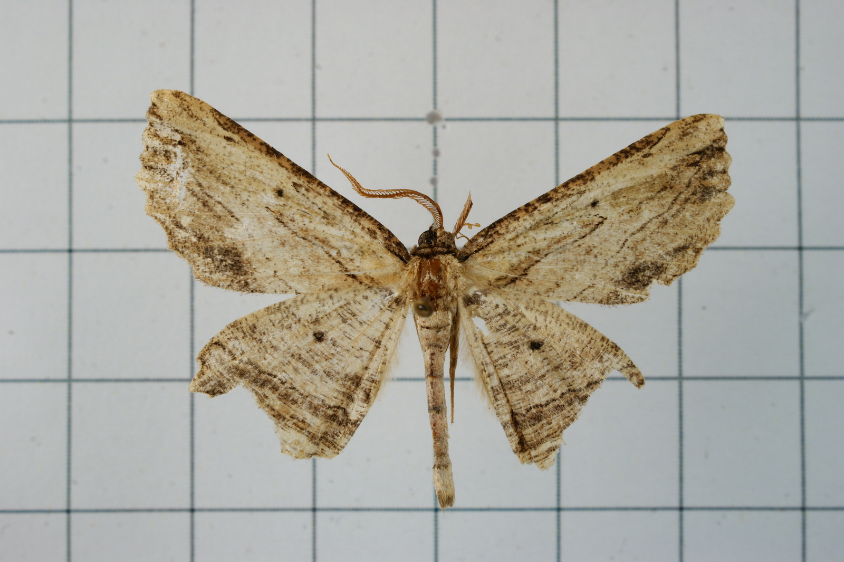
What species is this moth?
Menophra parahumeraria
